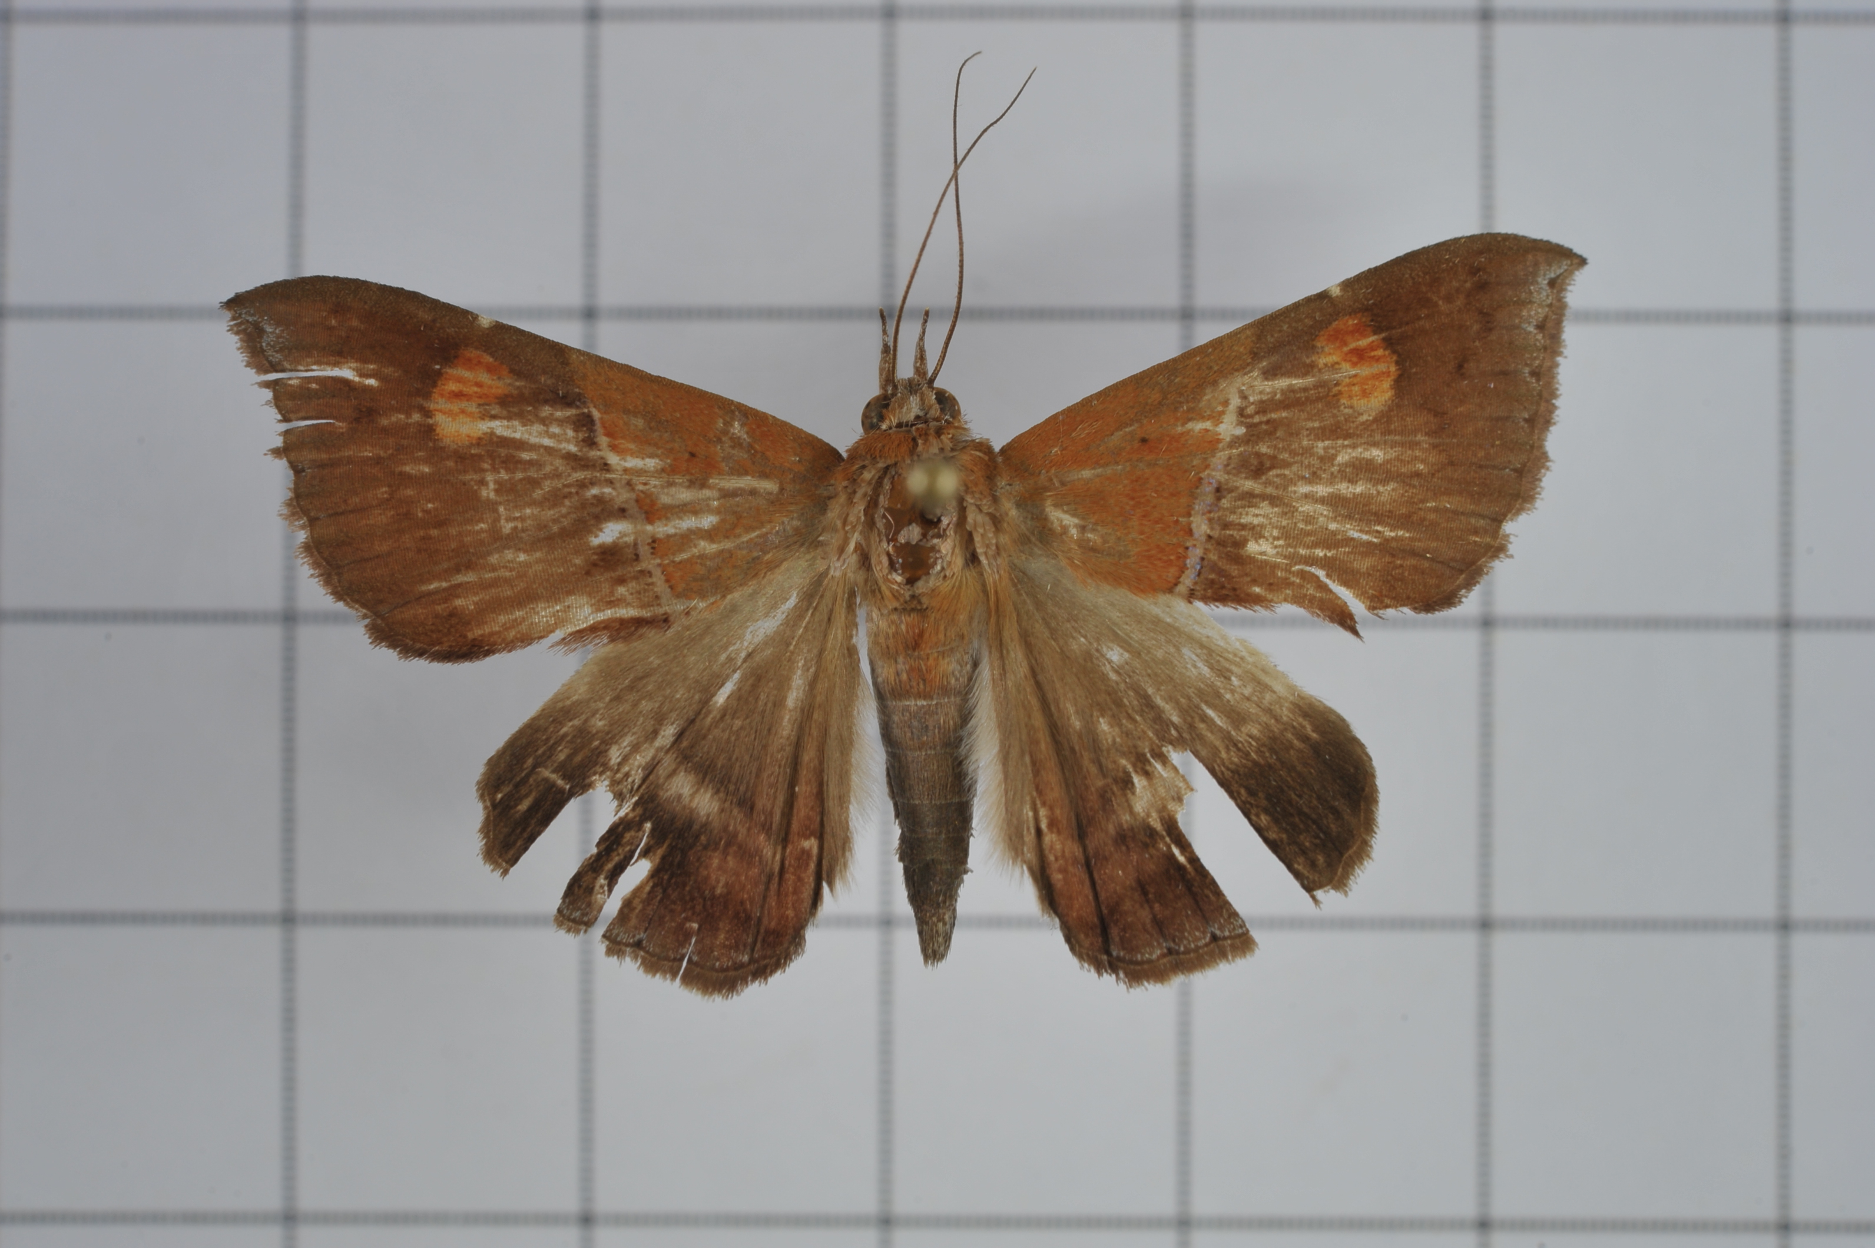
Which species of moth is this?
Sympis rufibasis
